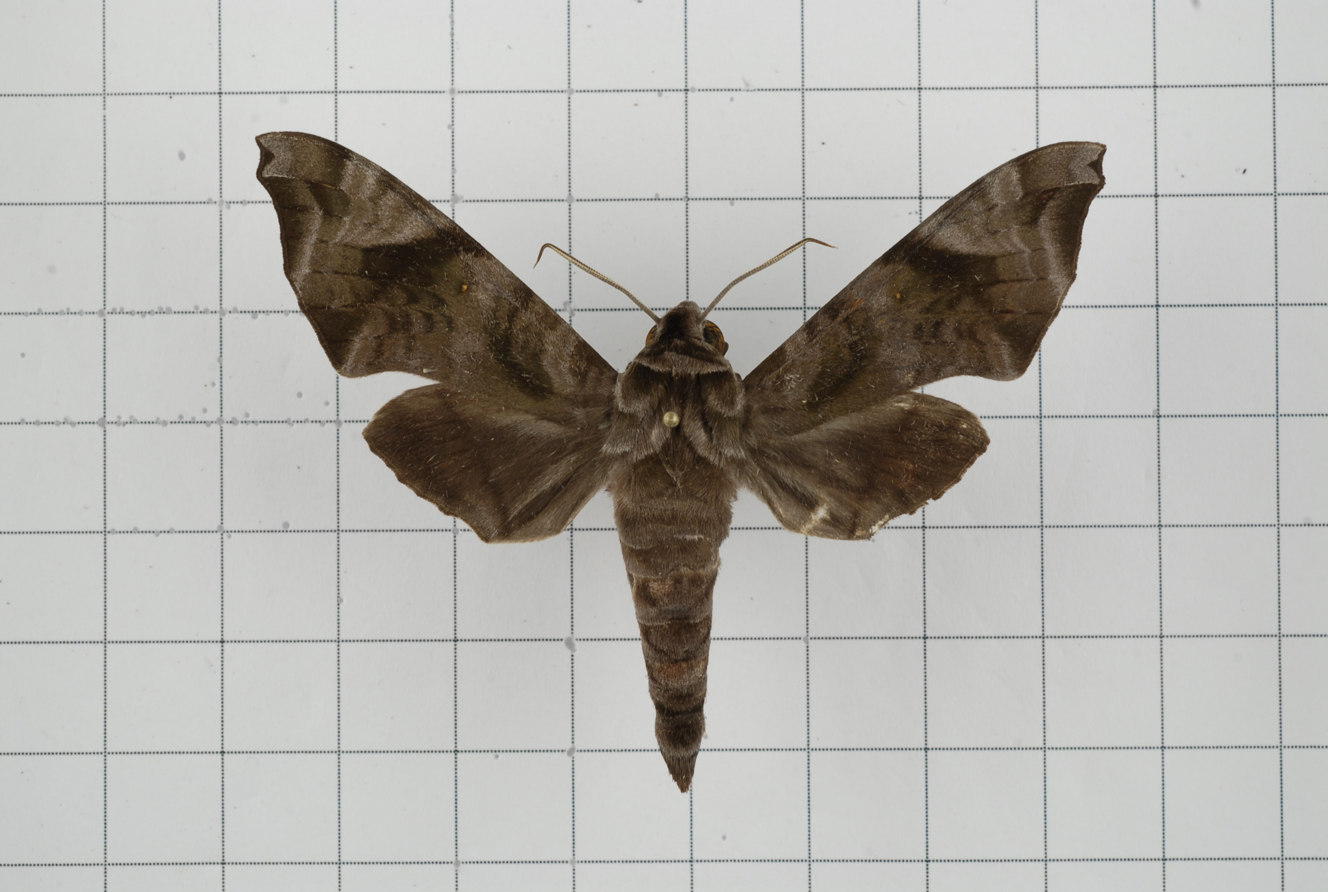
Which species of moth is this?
Acosmeryx castanea
